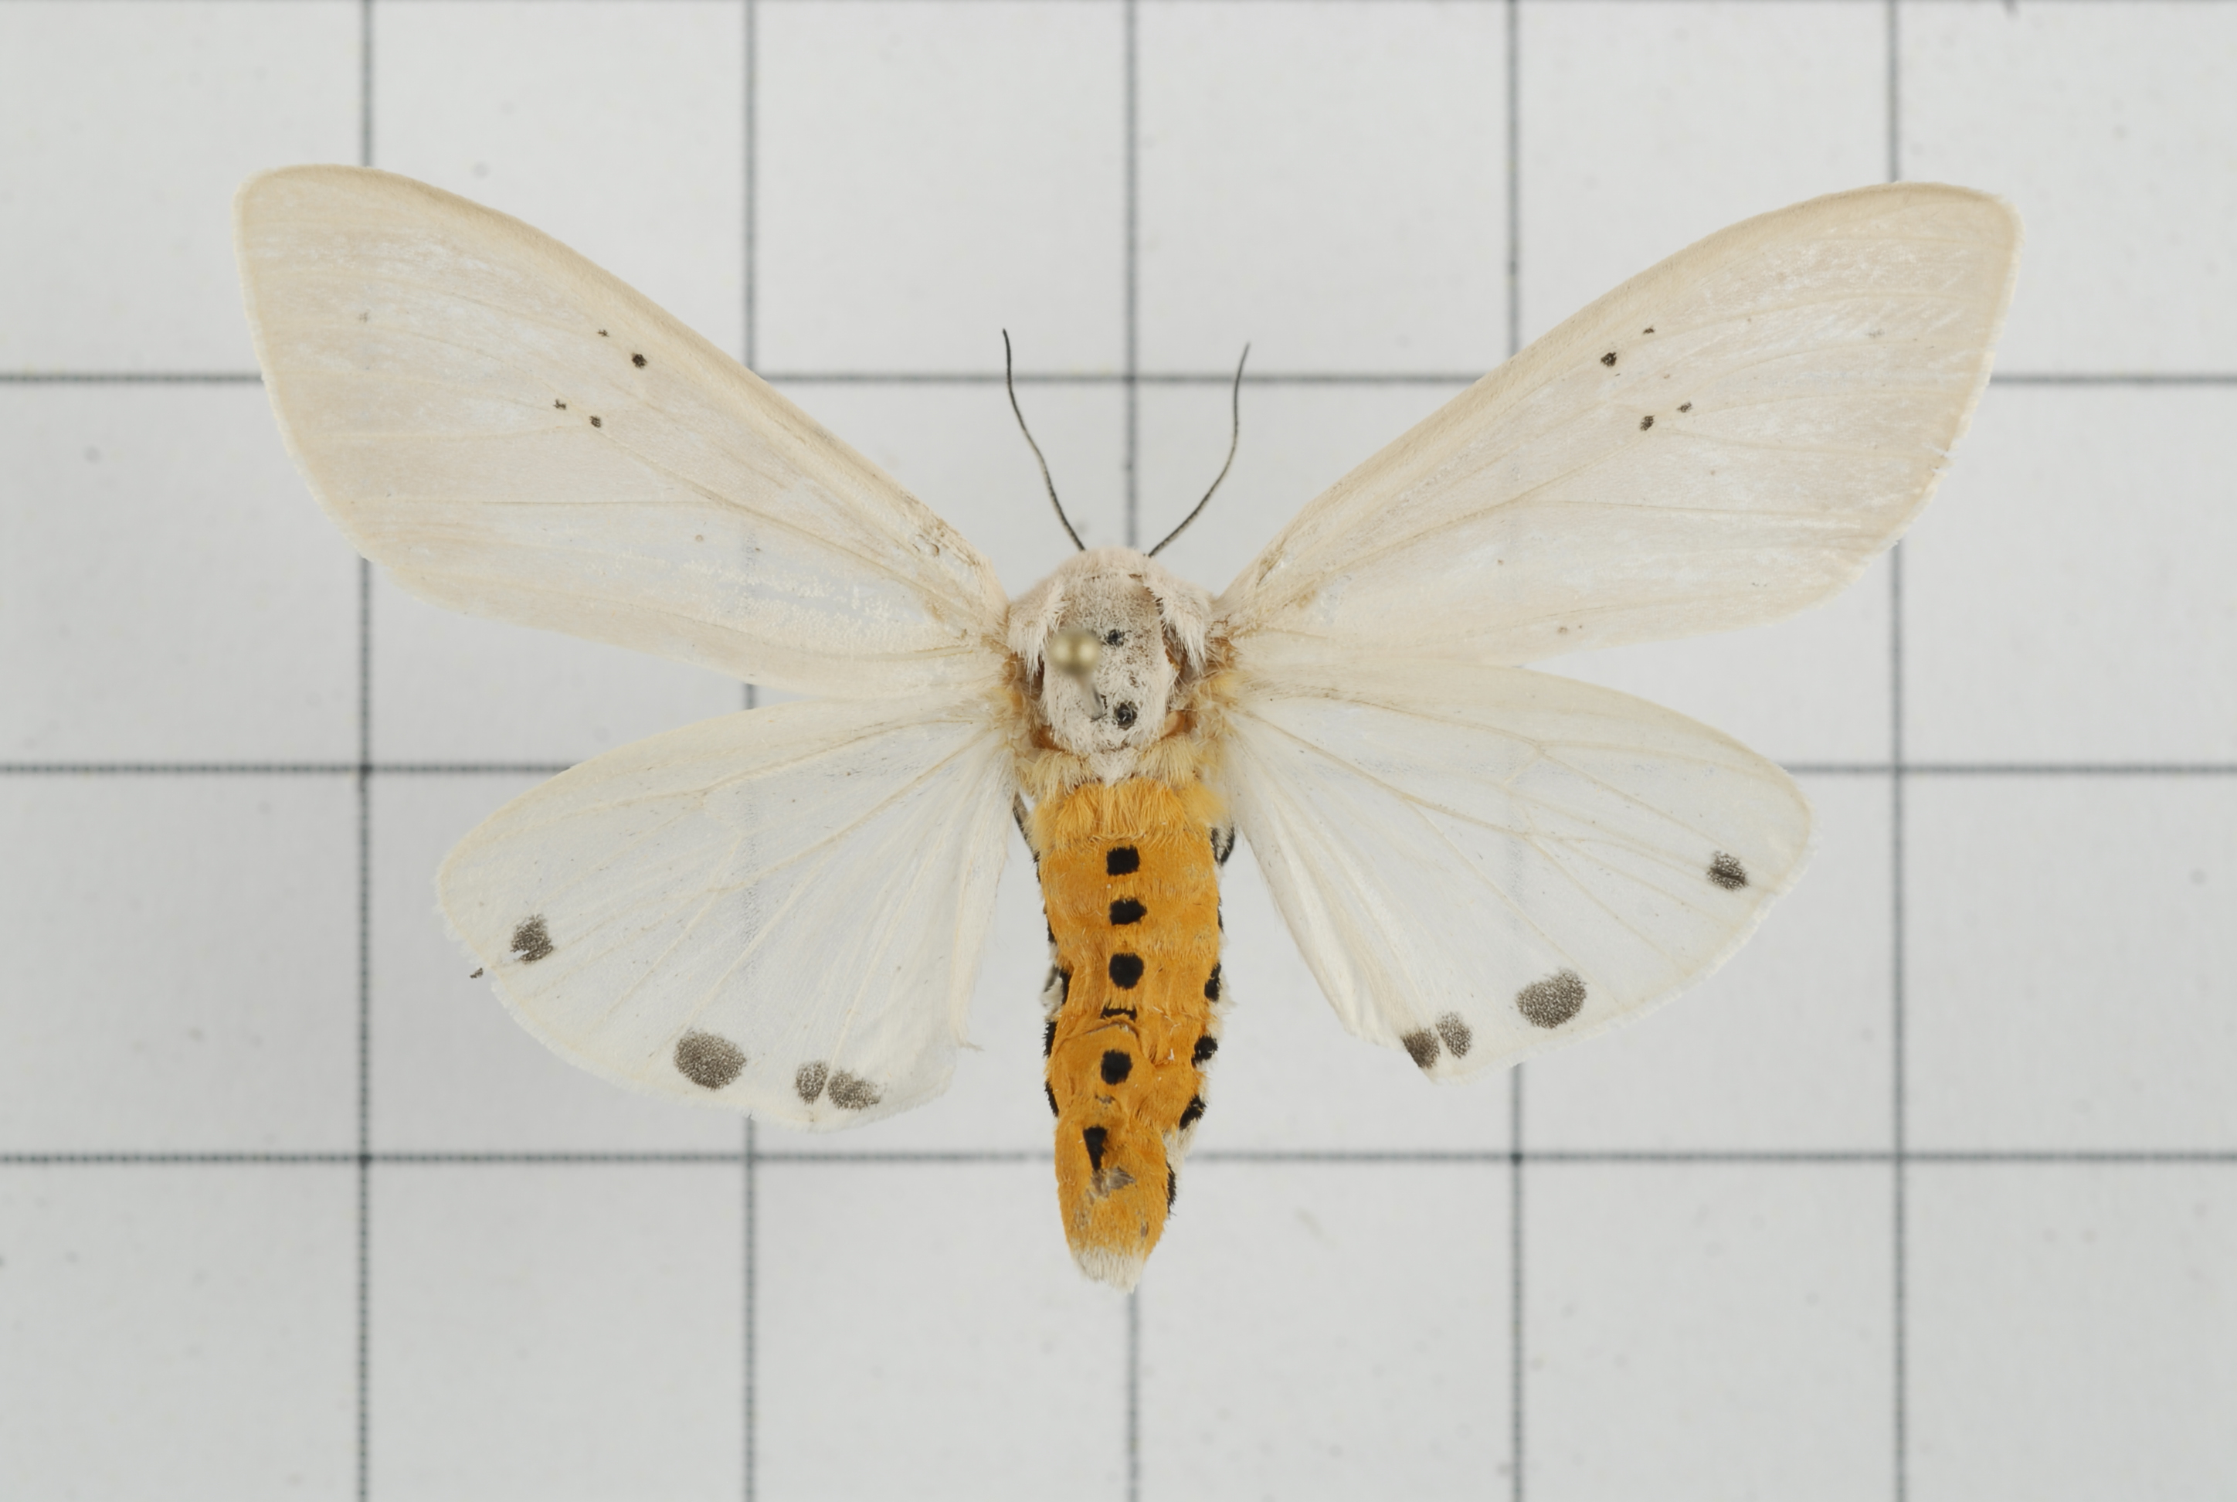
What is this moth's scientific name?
Creatonotos transiens koni
